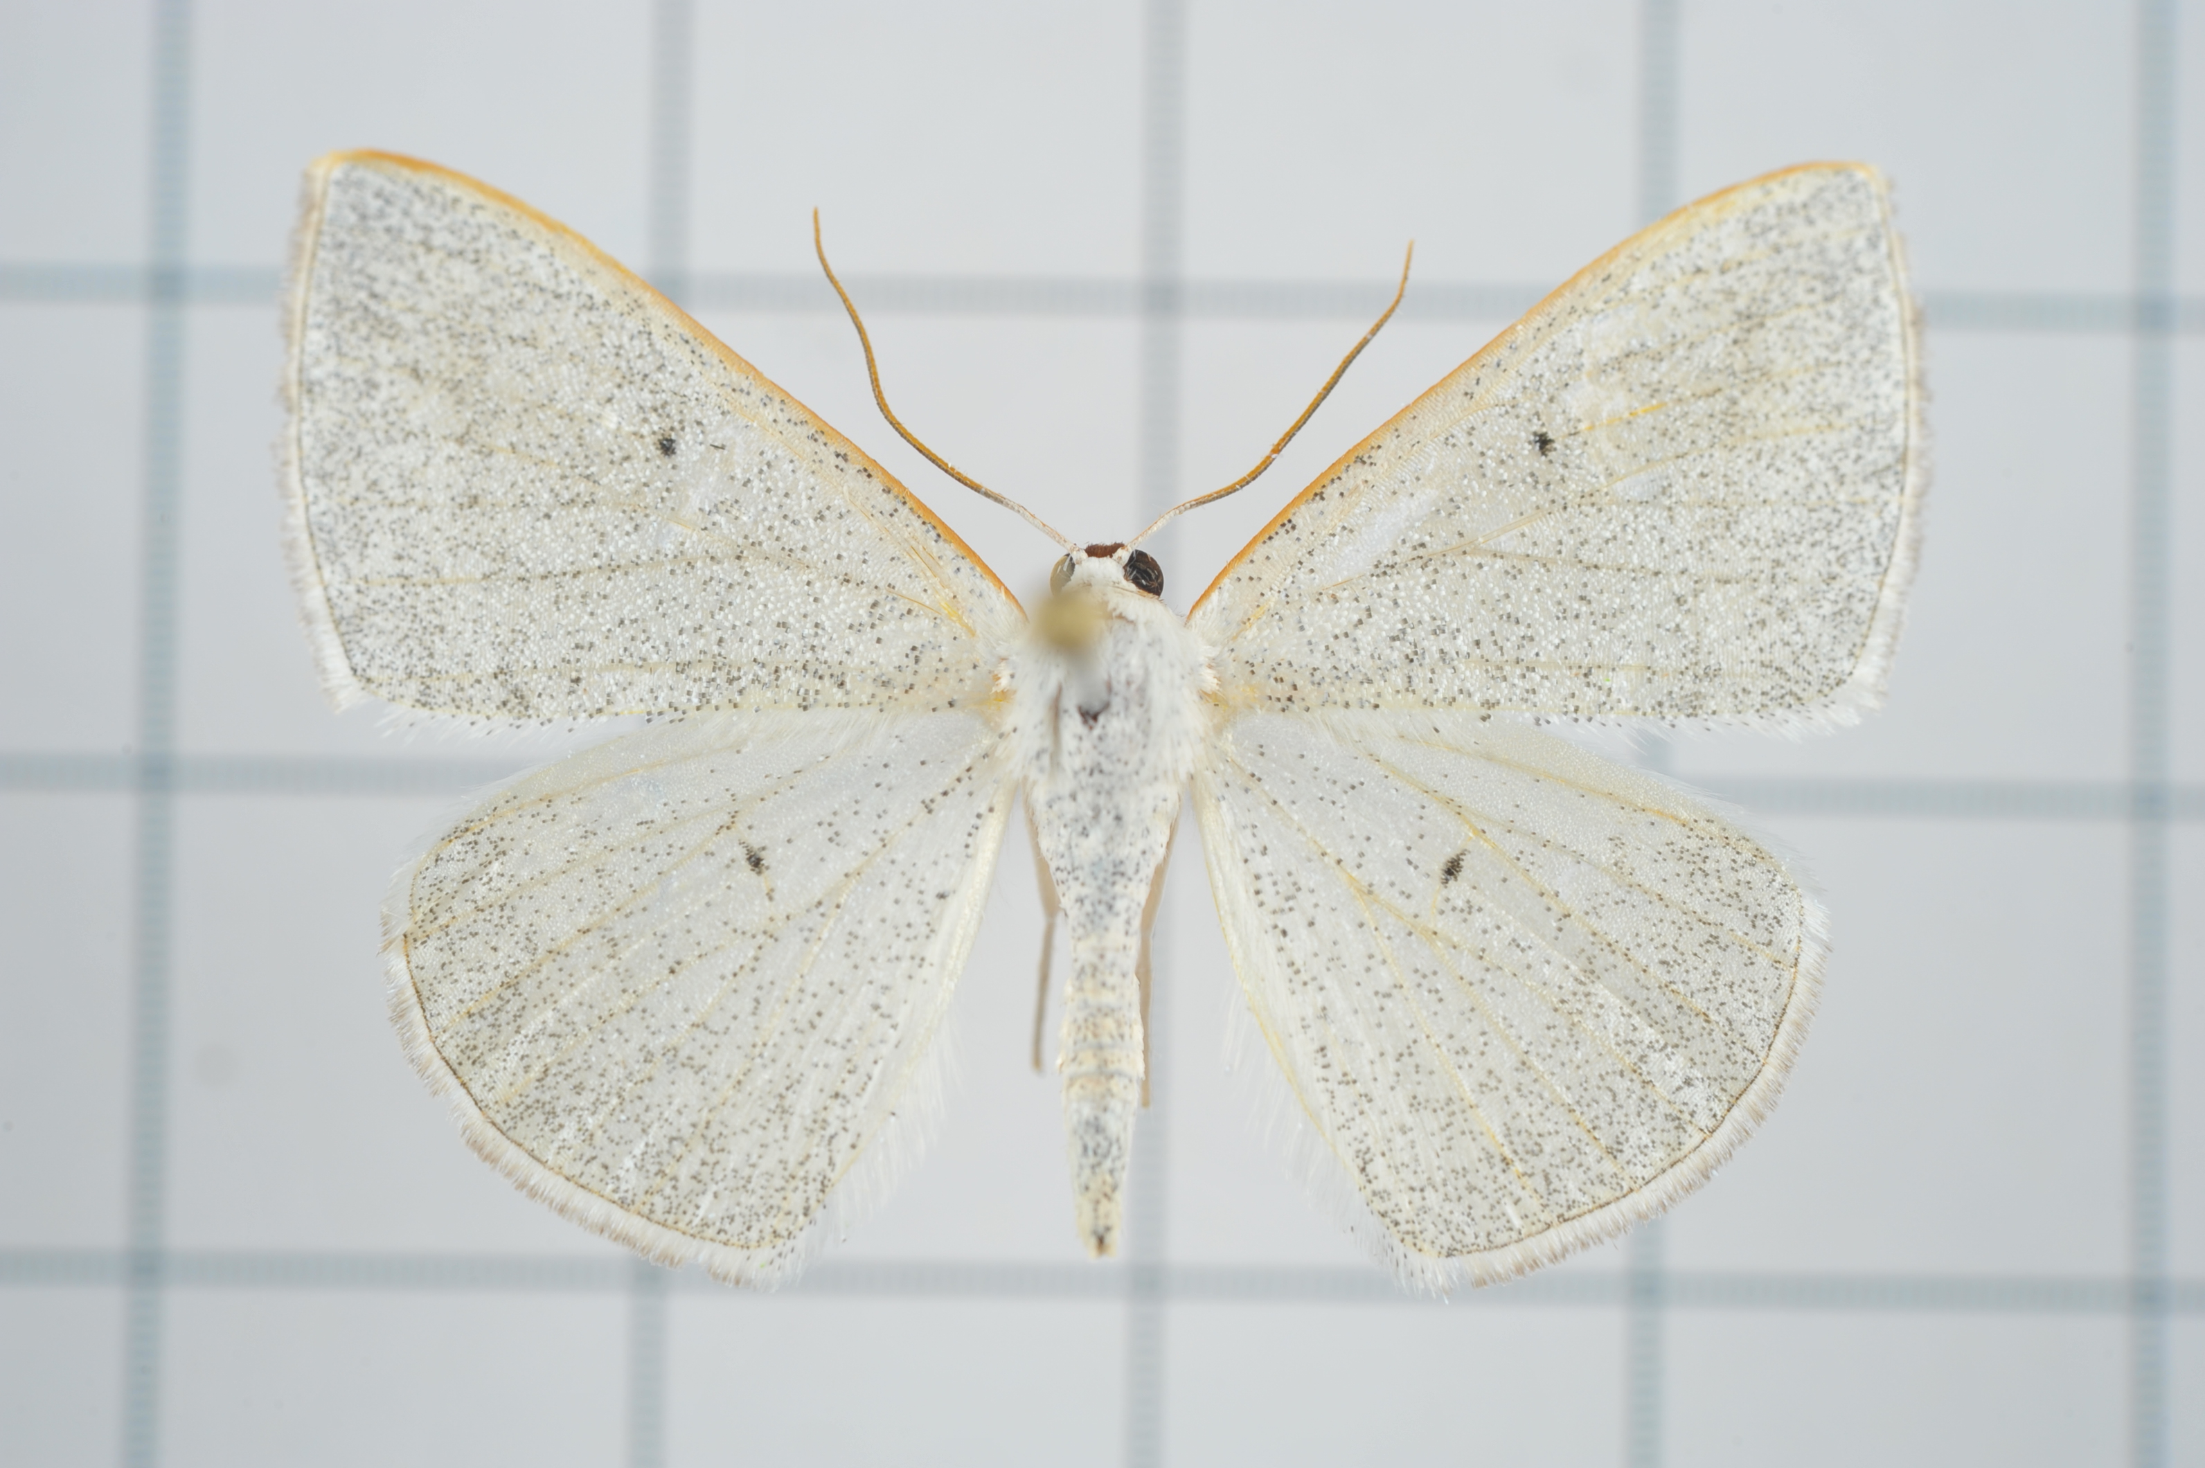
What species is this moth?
Lomographa margarita
